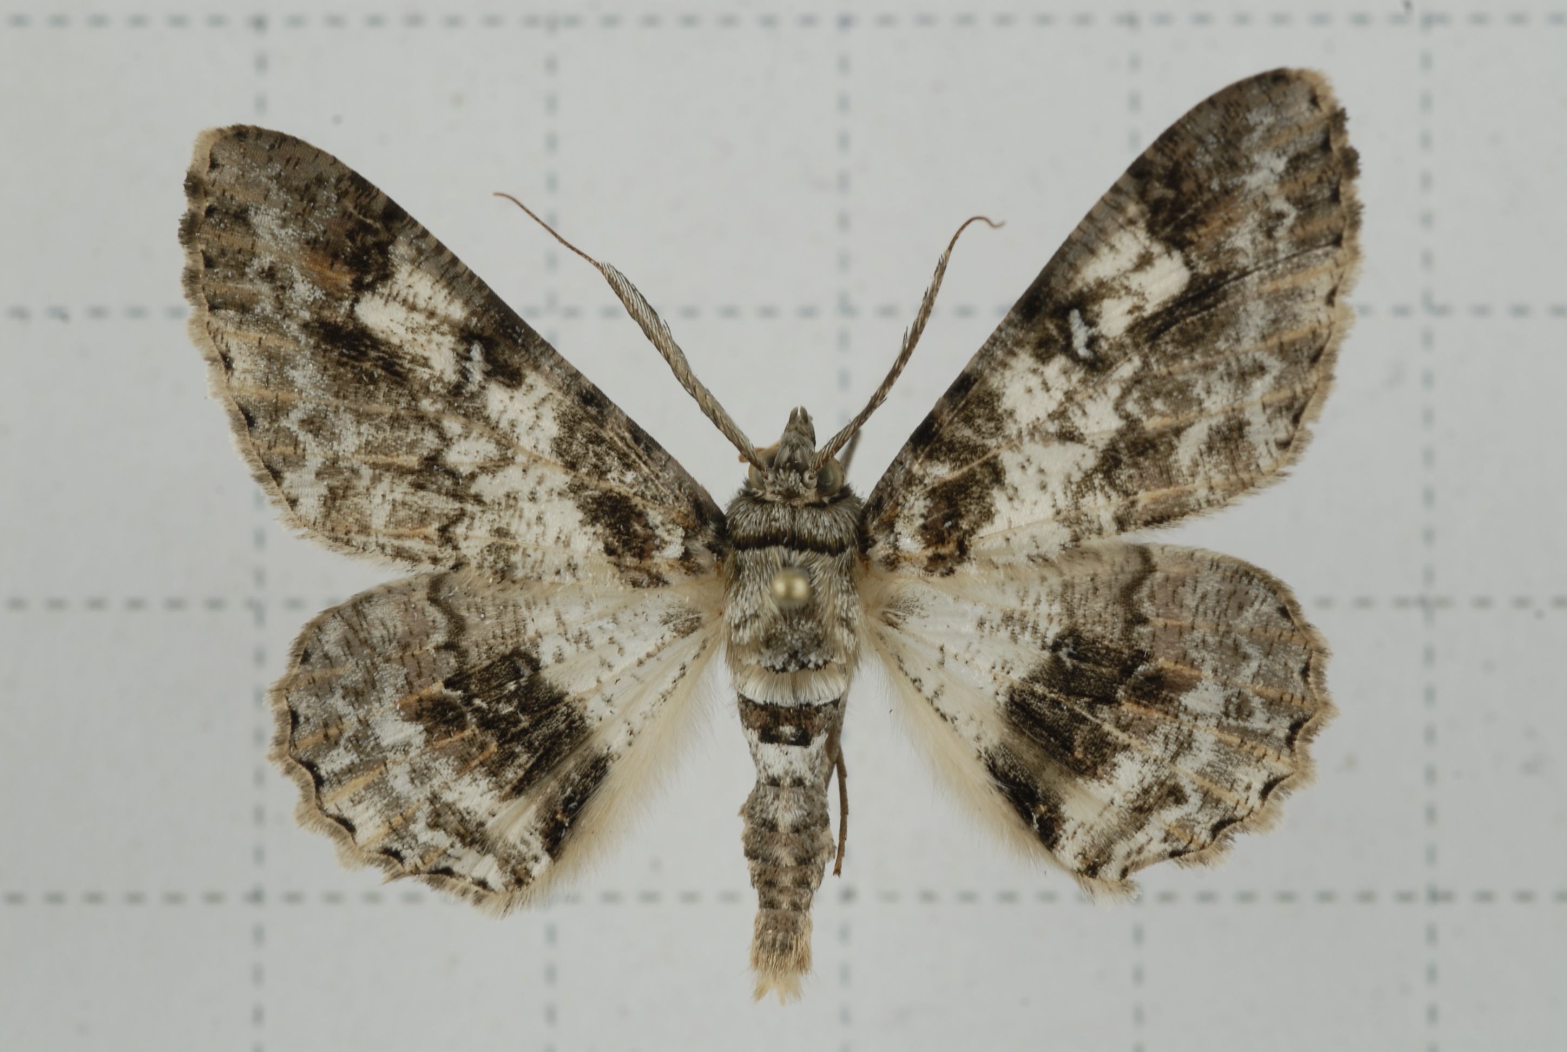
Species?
Cleora fraterna
